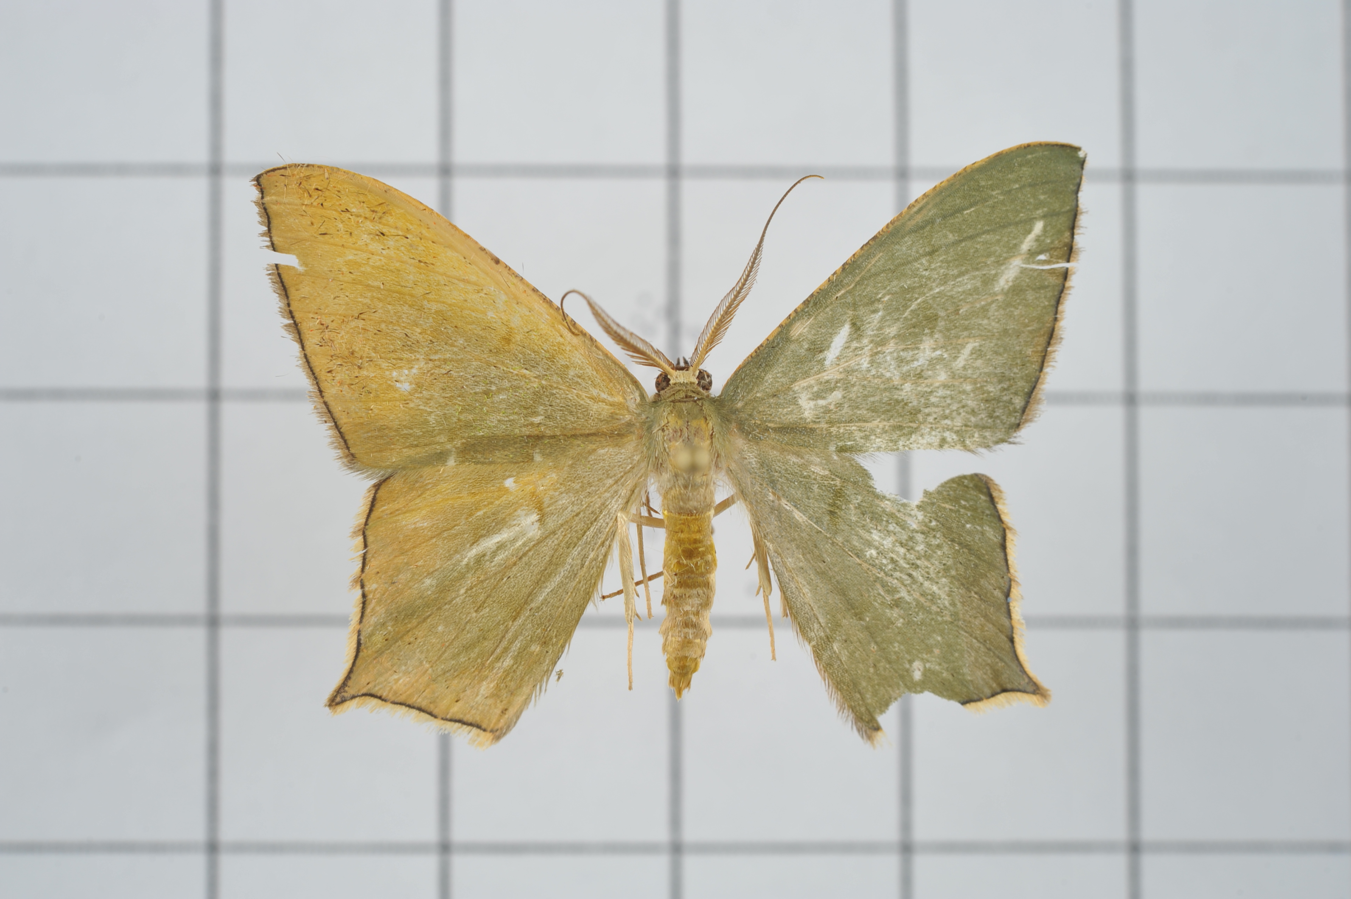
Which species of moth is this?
Maxates quadripunctata
